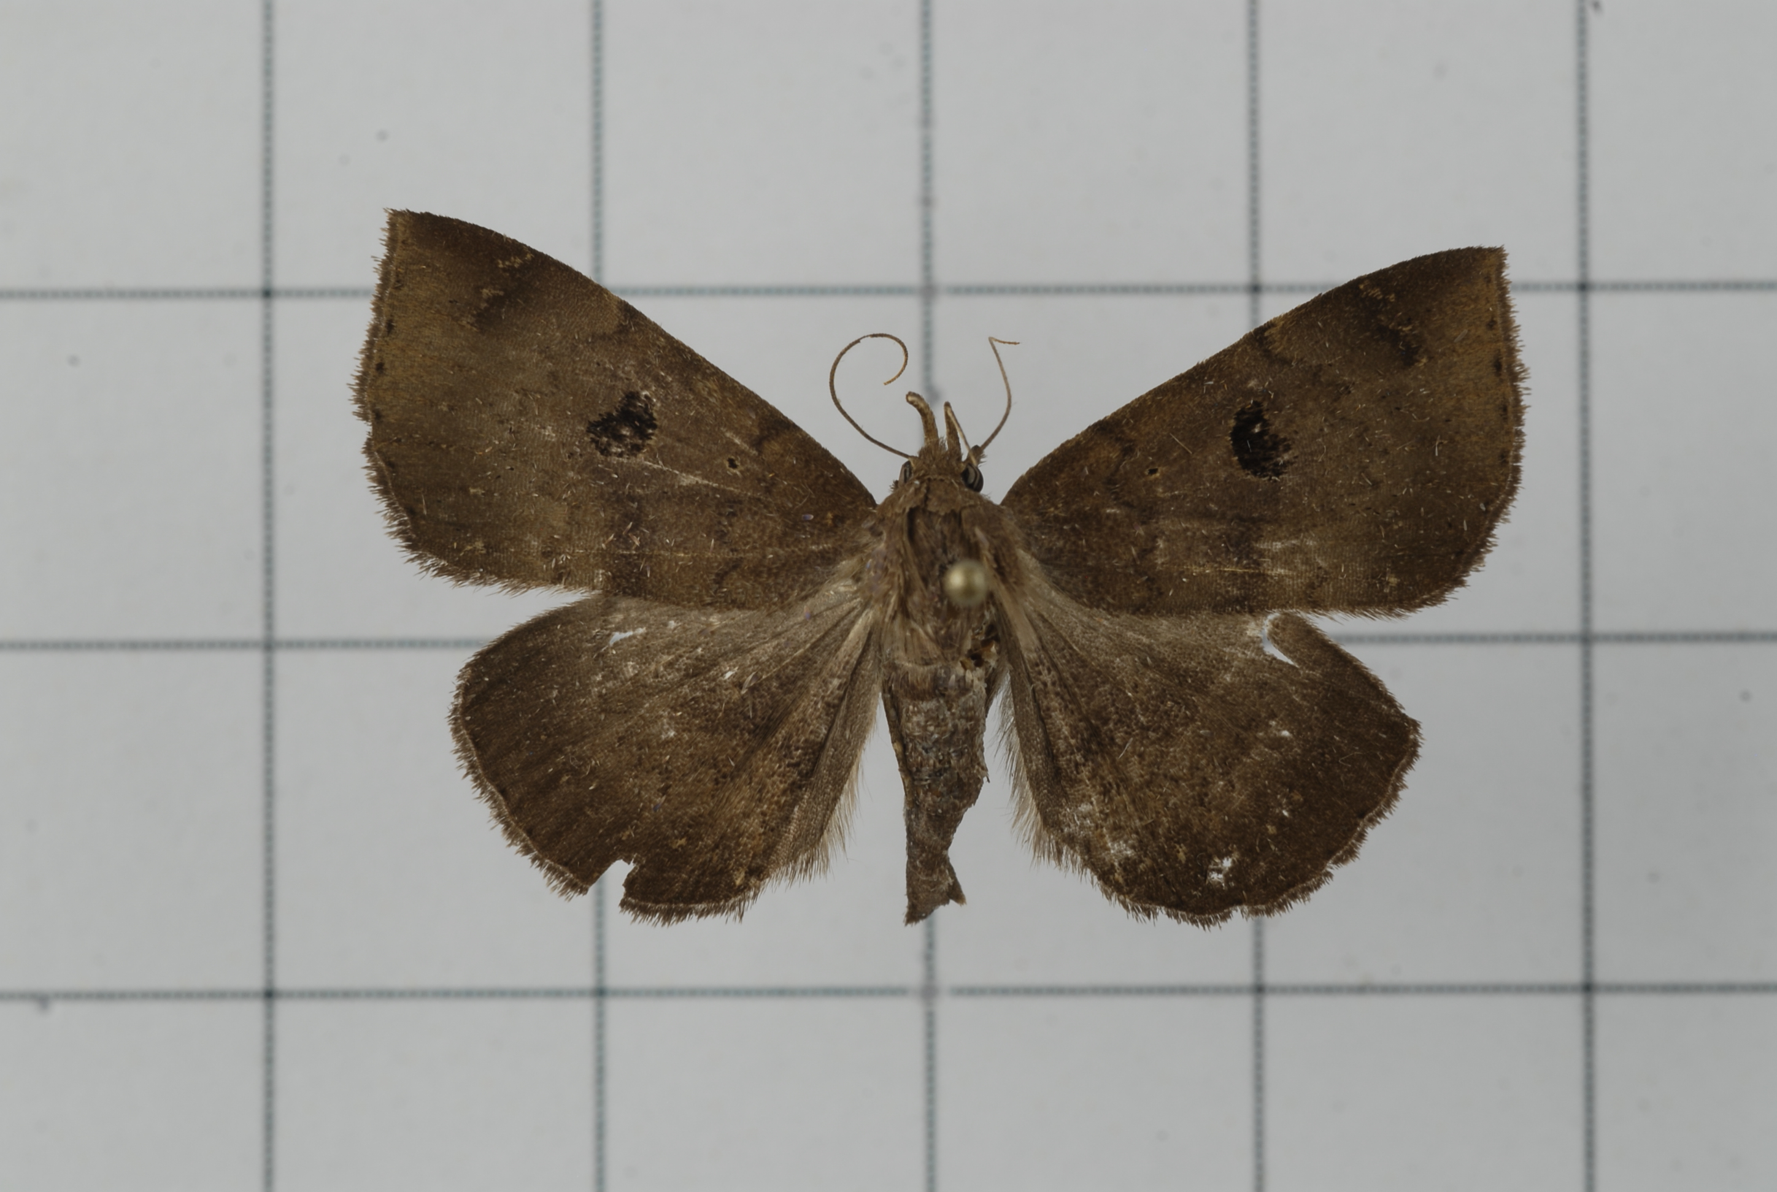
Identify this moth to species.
Mosopia punctilinea
